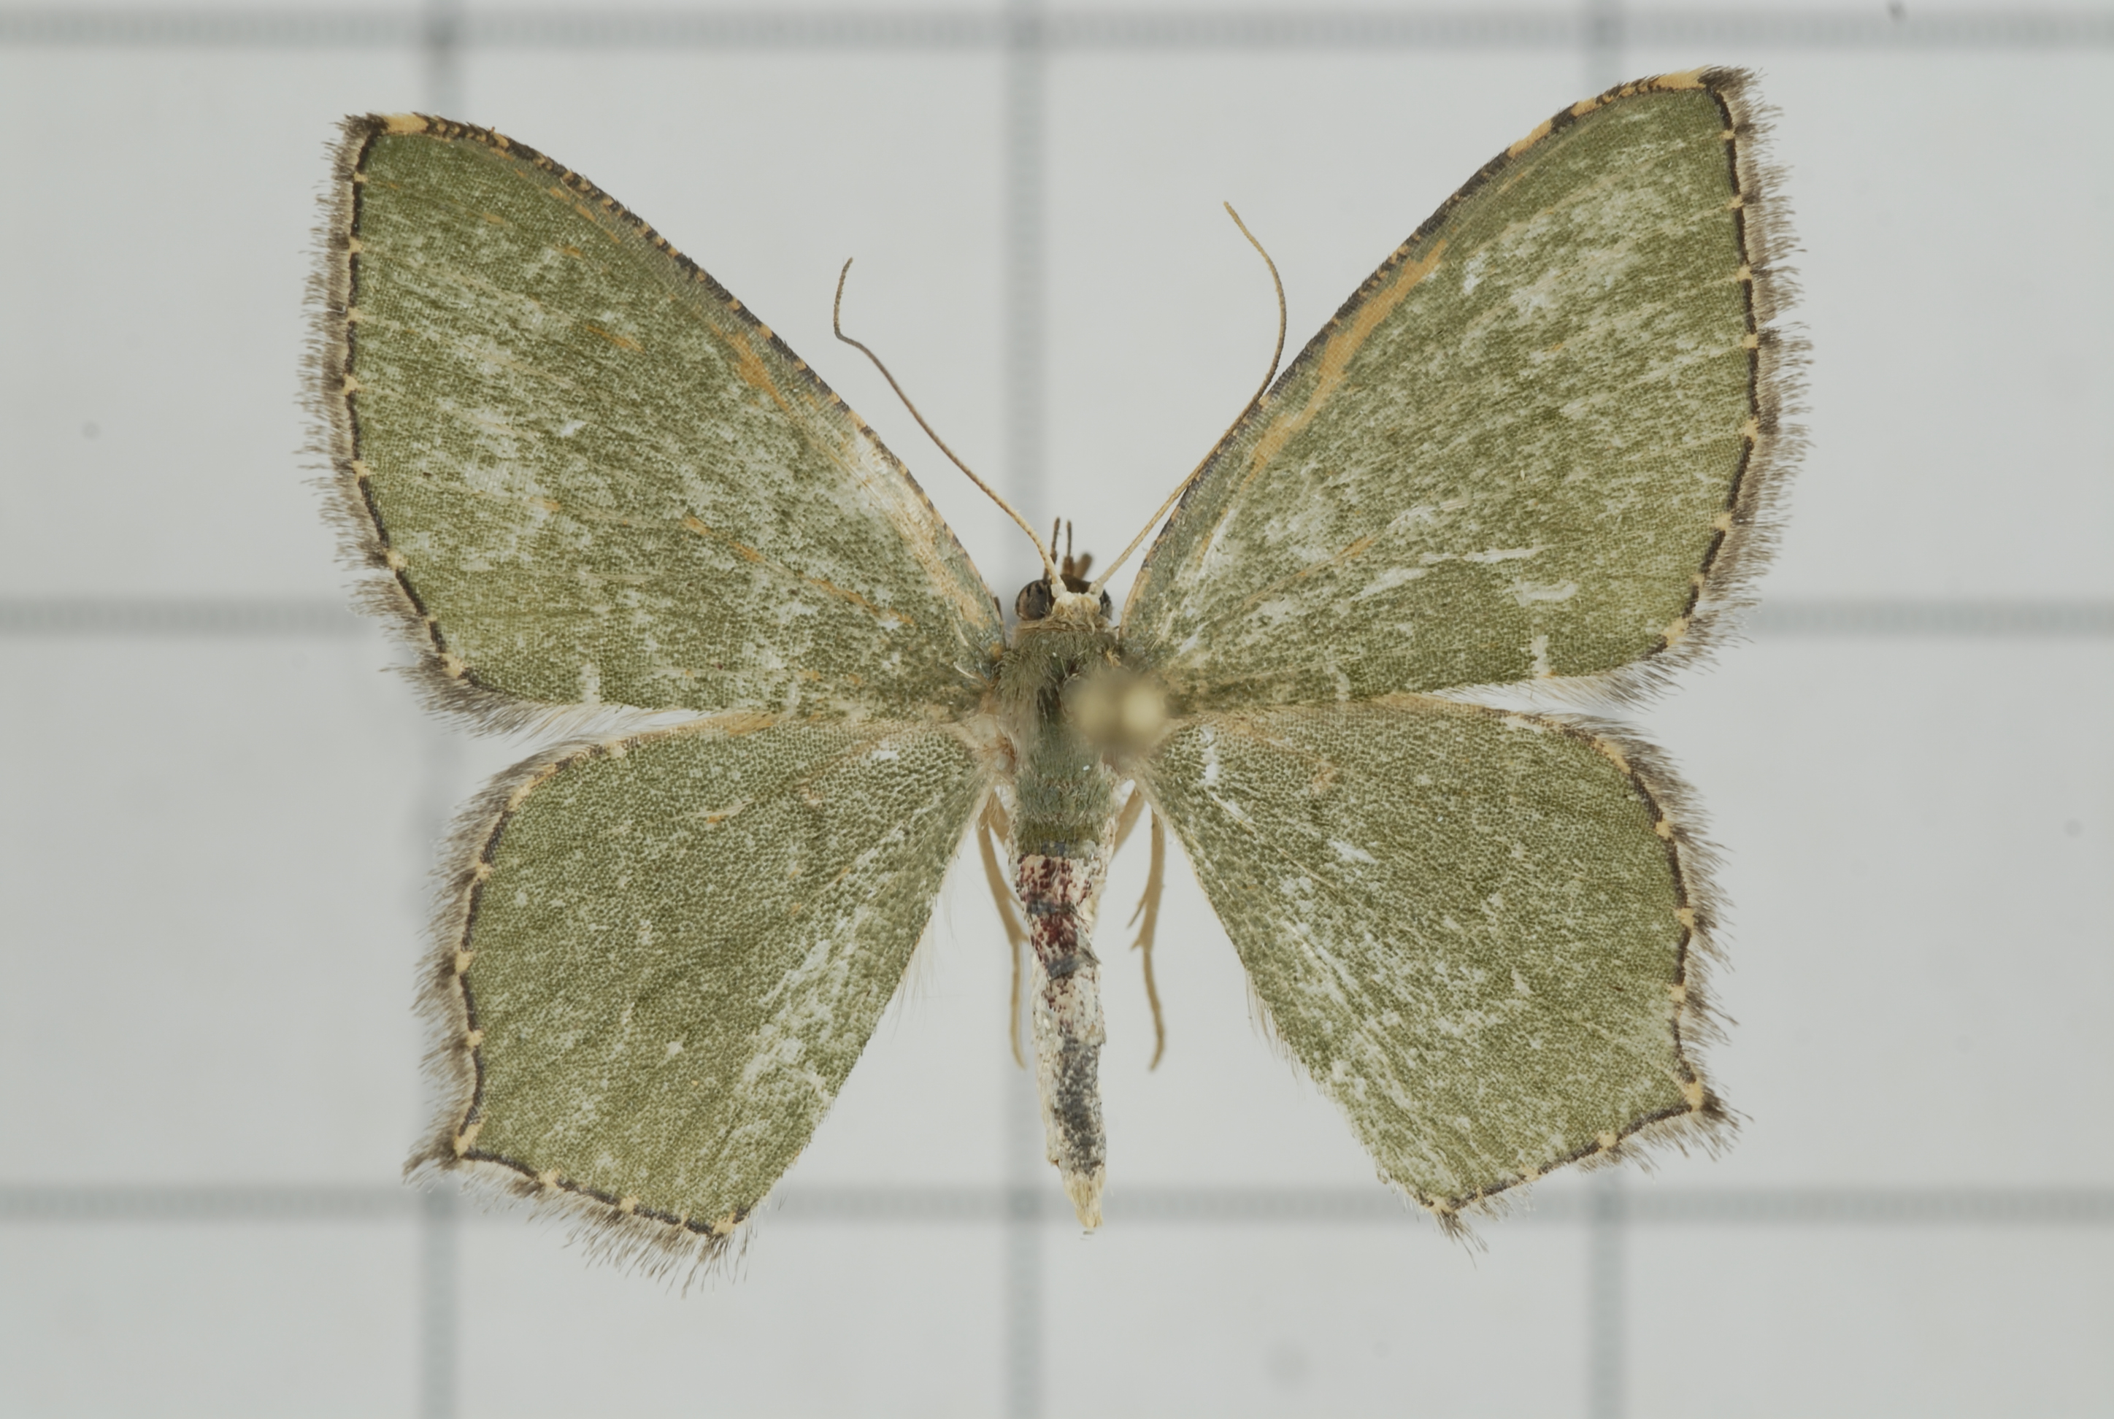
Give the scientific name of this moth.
Hemithea tritonaria
